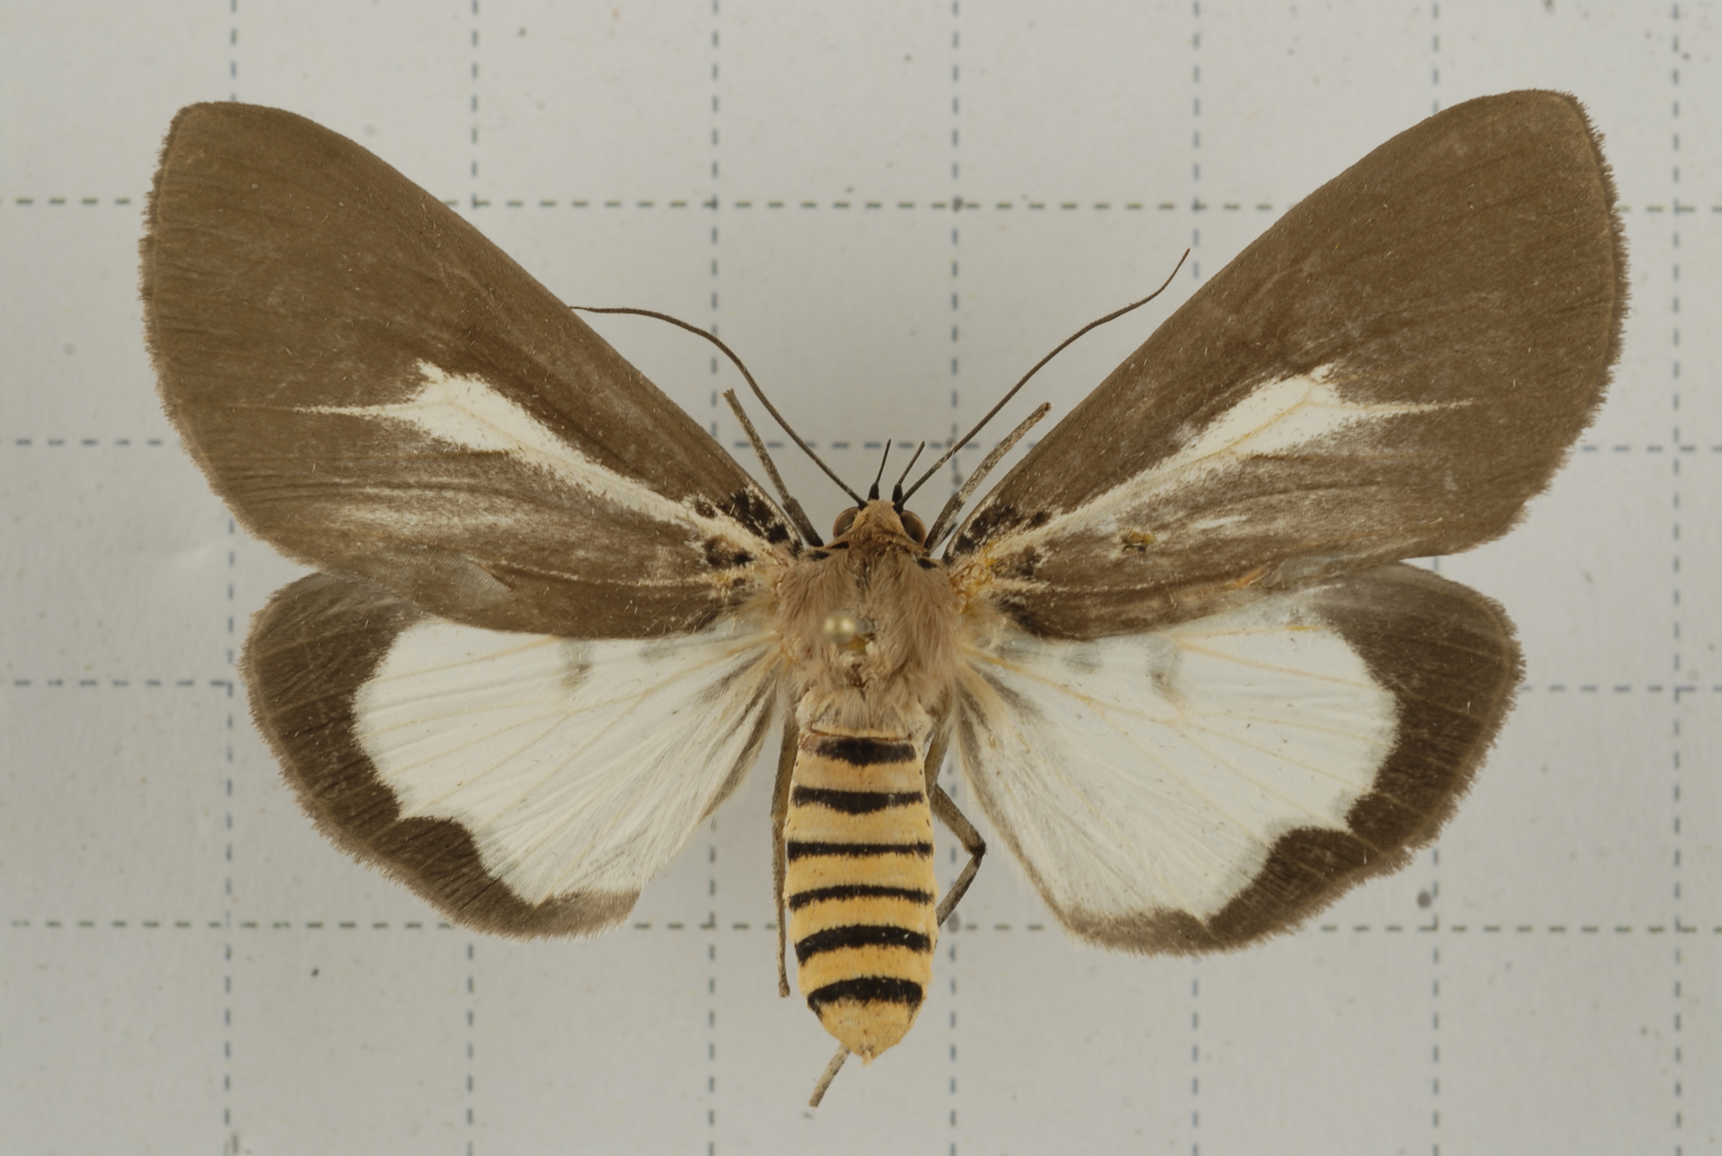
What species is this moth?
Asota heliconia zebrina
